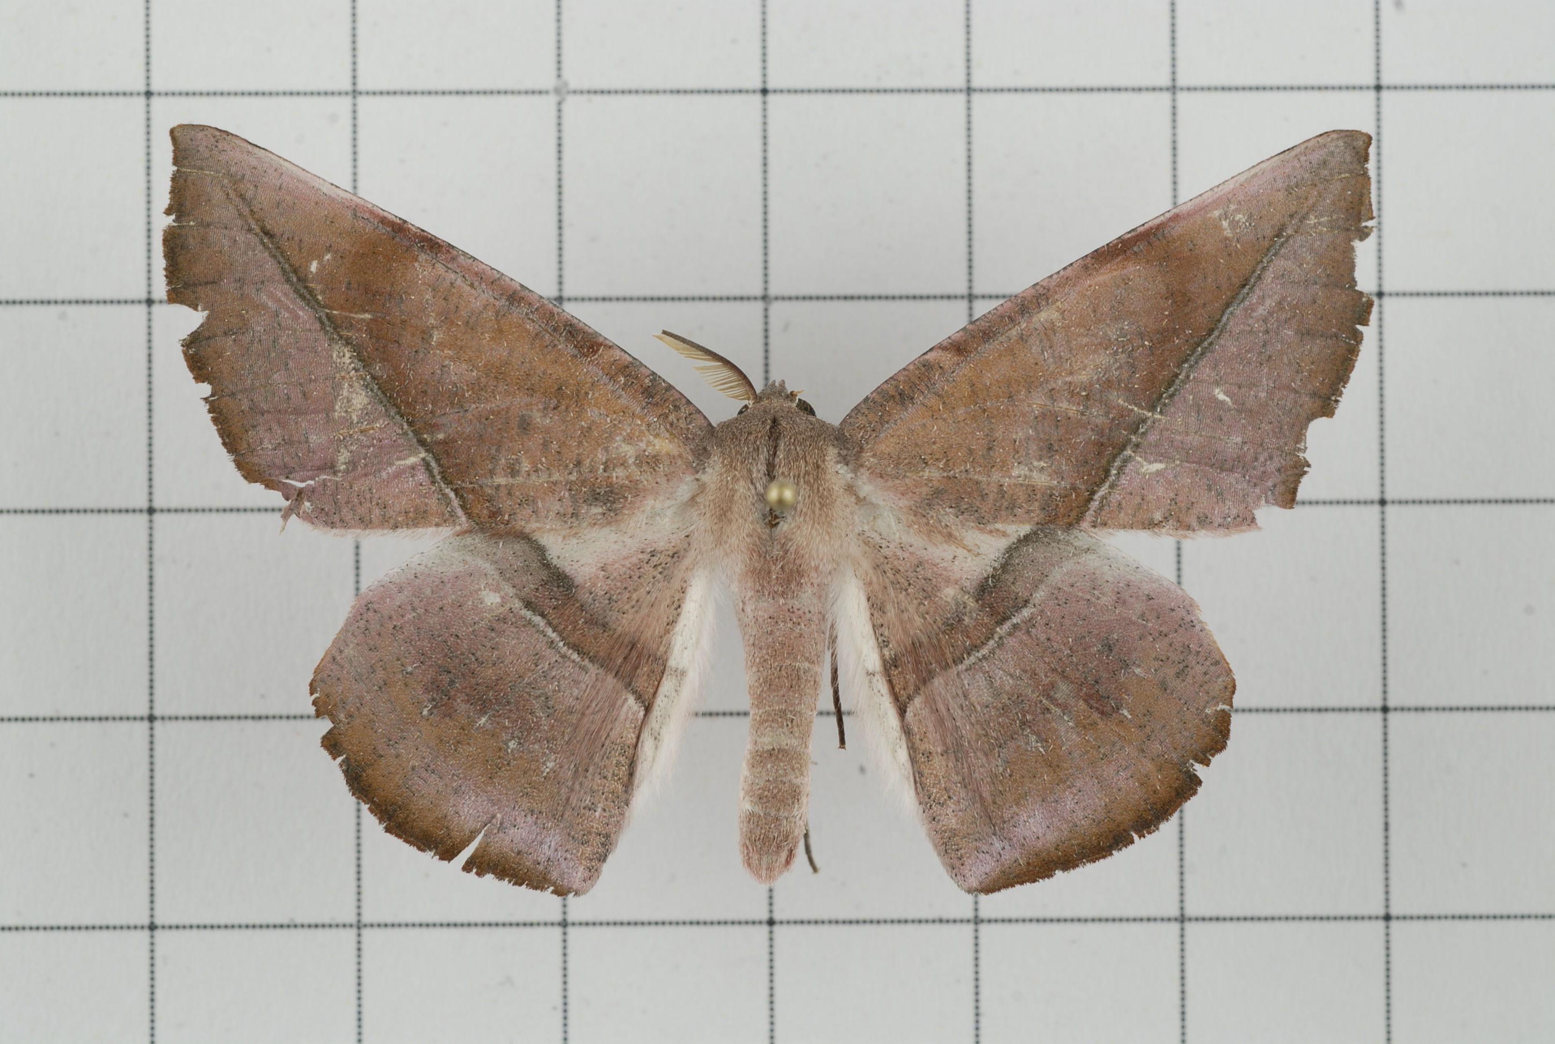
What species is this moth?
Sarcinodes yayeyamana
